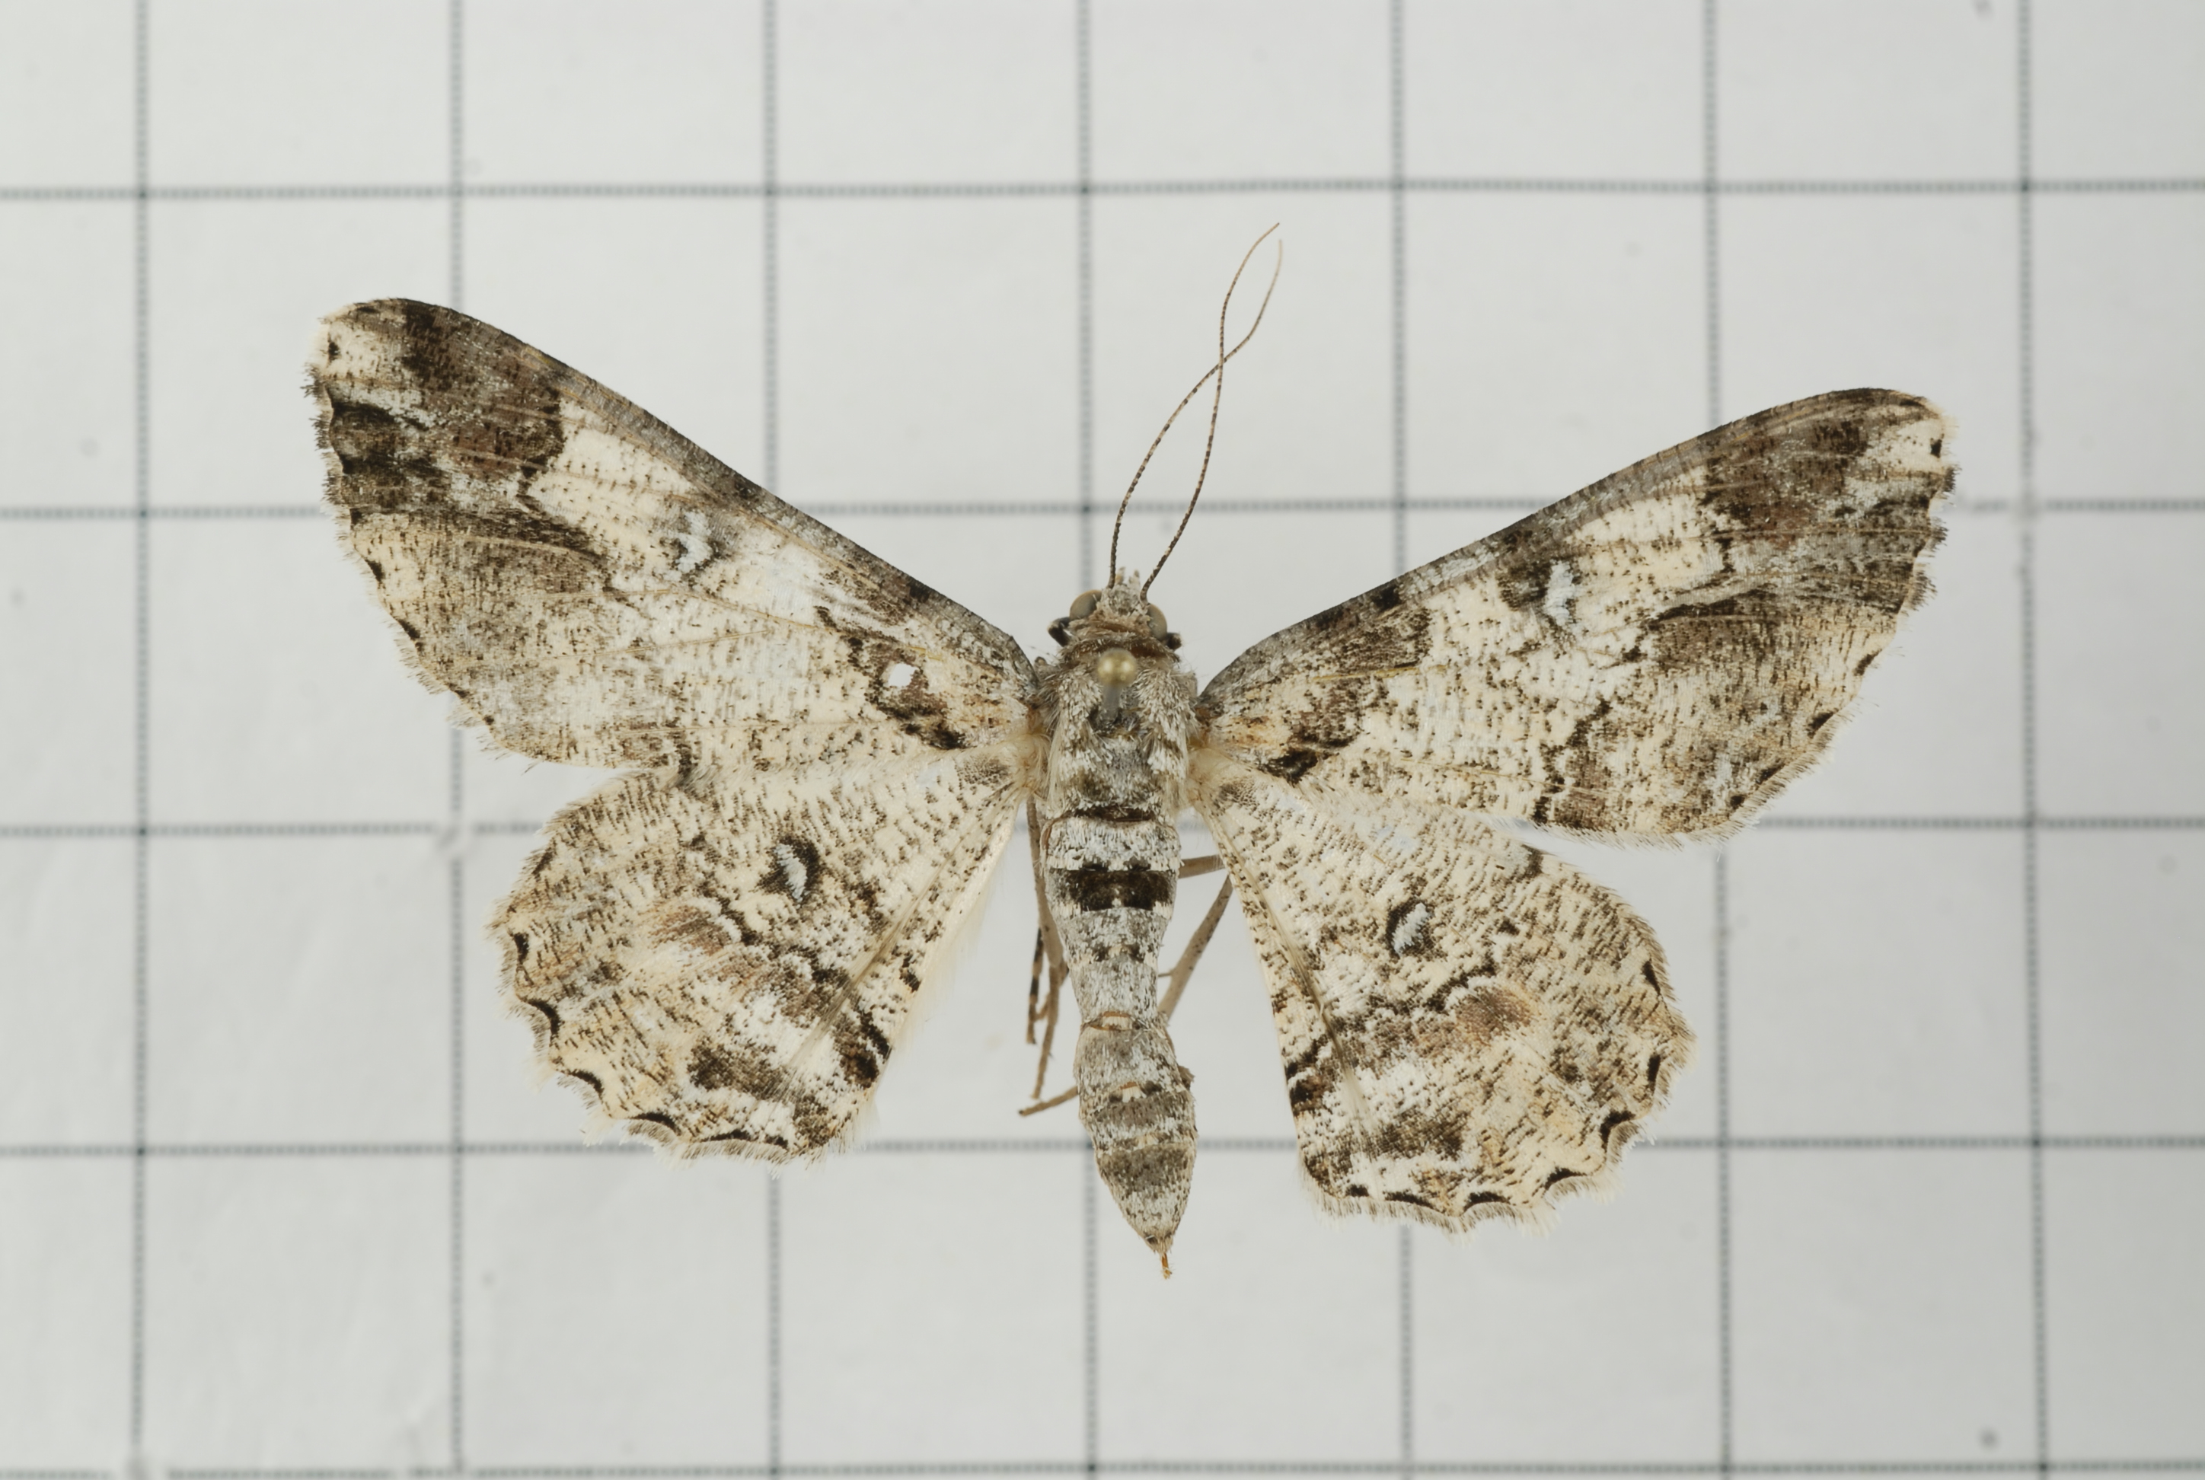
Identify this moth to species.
Cleora fraterna
